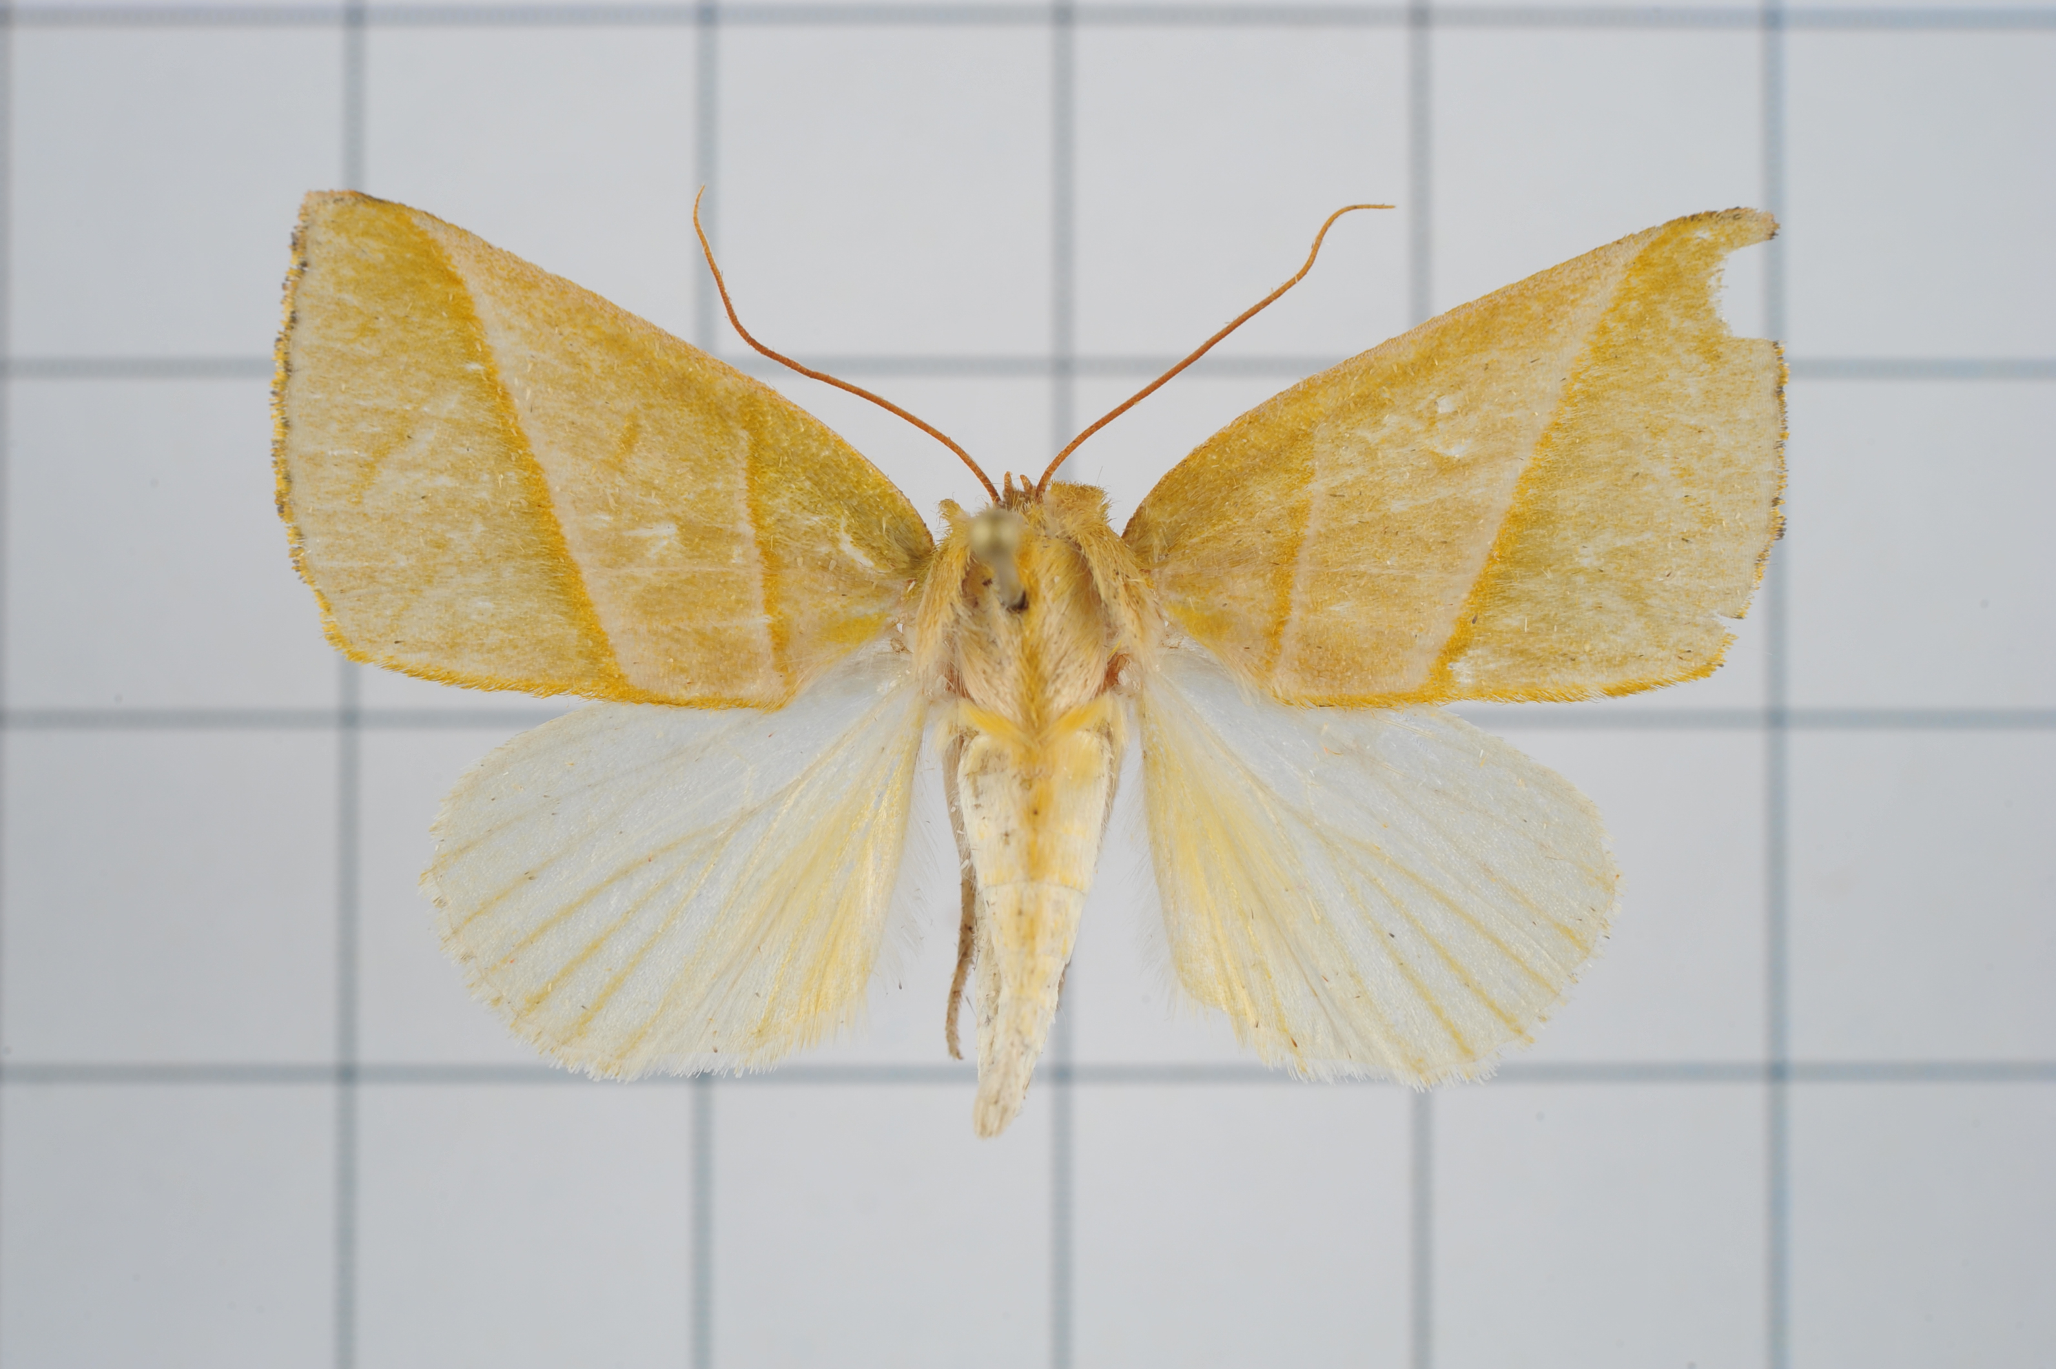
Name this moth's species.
Hylophilodes tsukusensis
